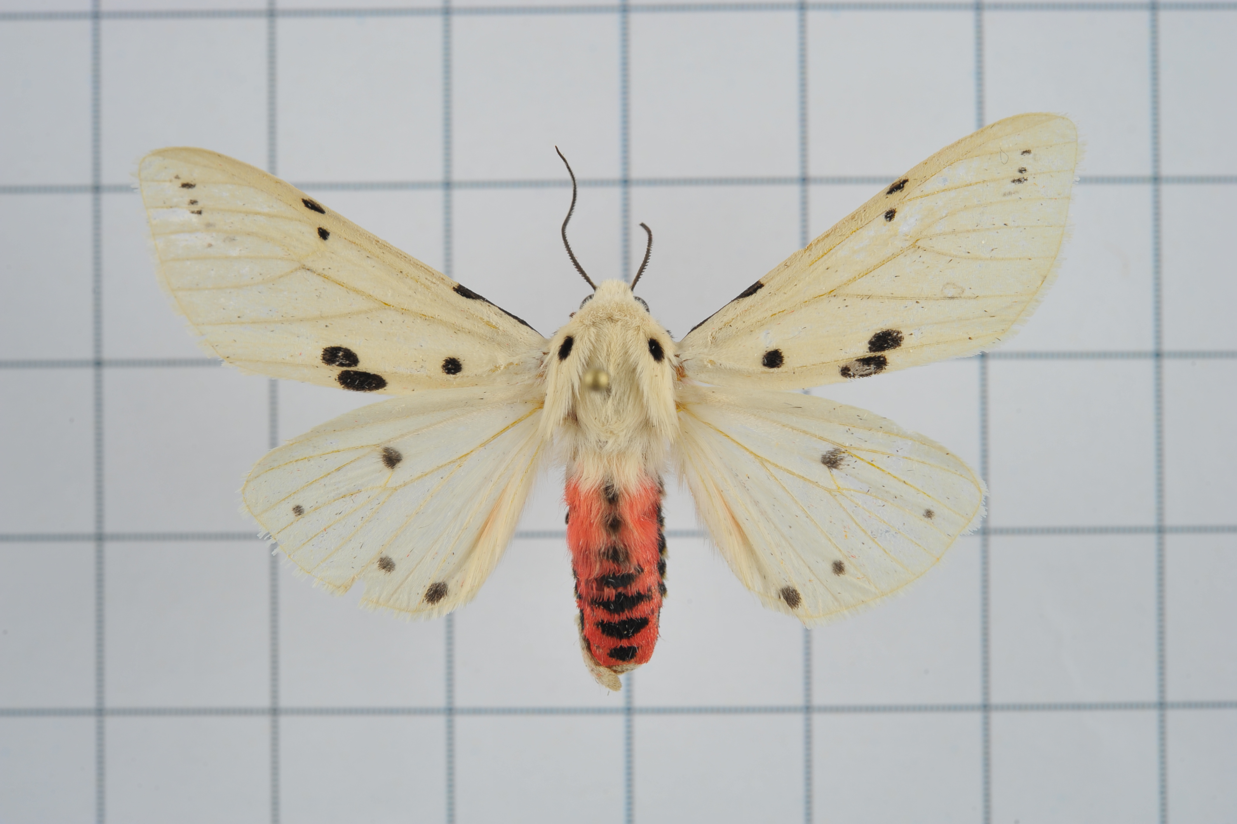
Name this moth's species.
Spilarctia alba kikuchii
